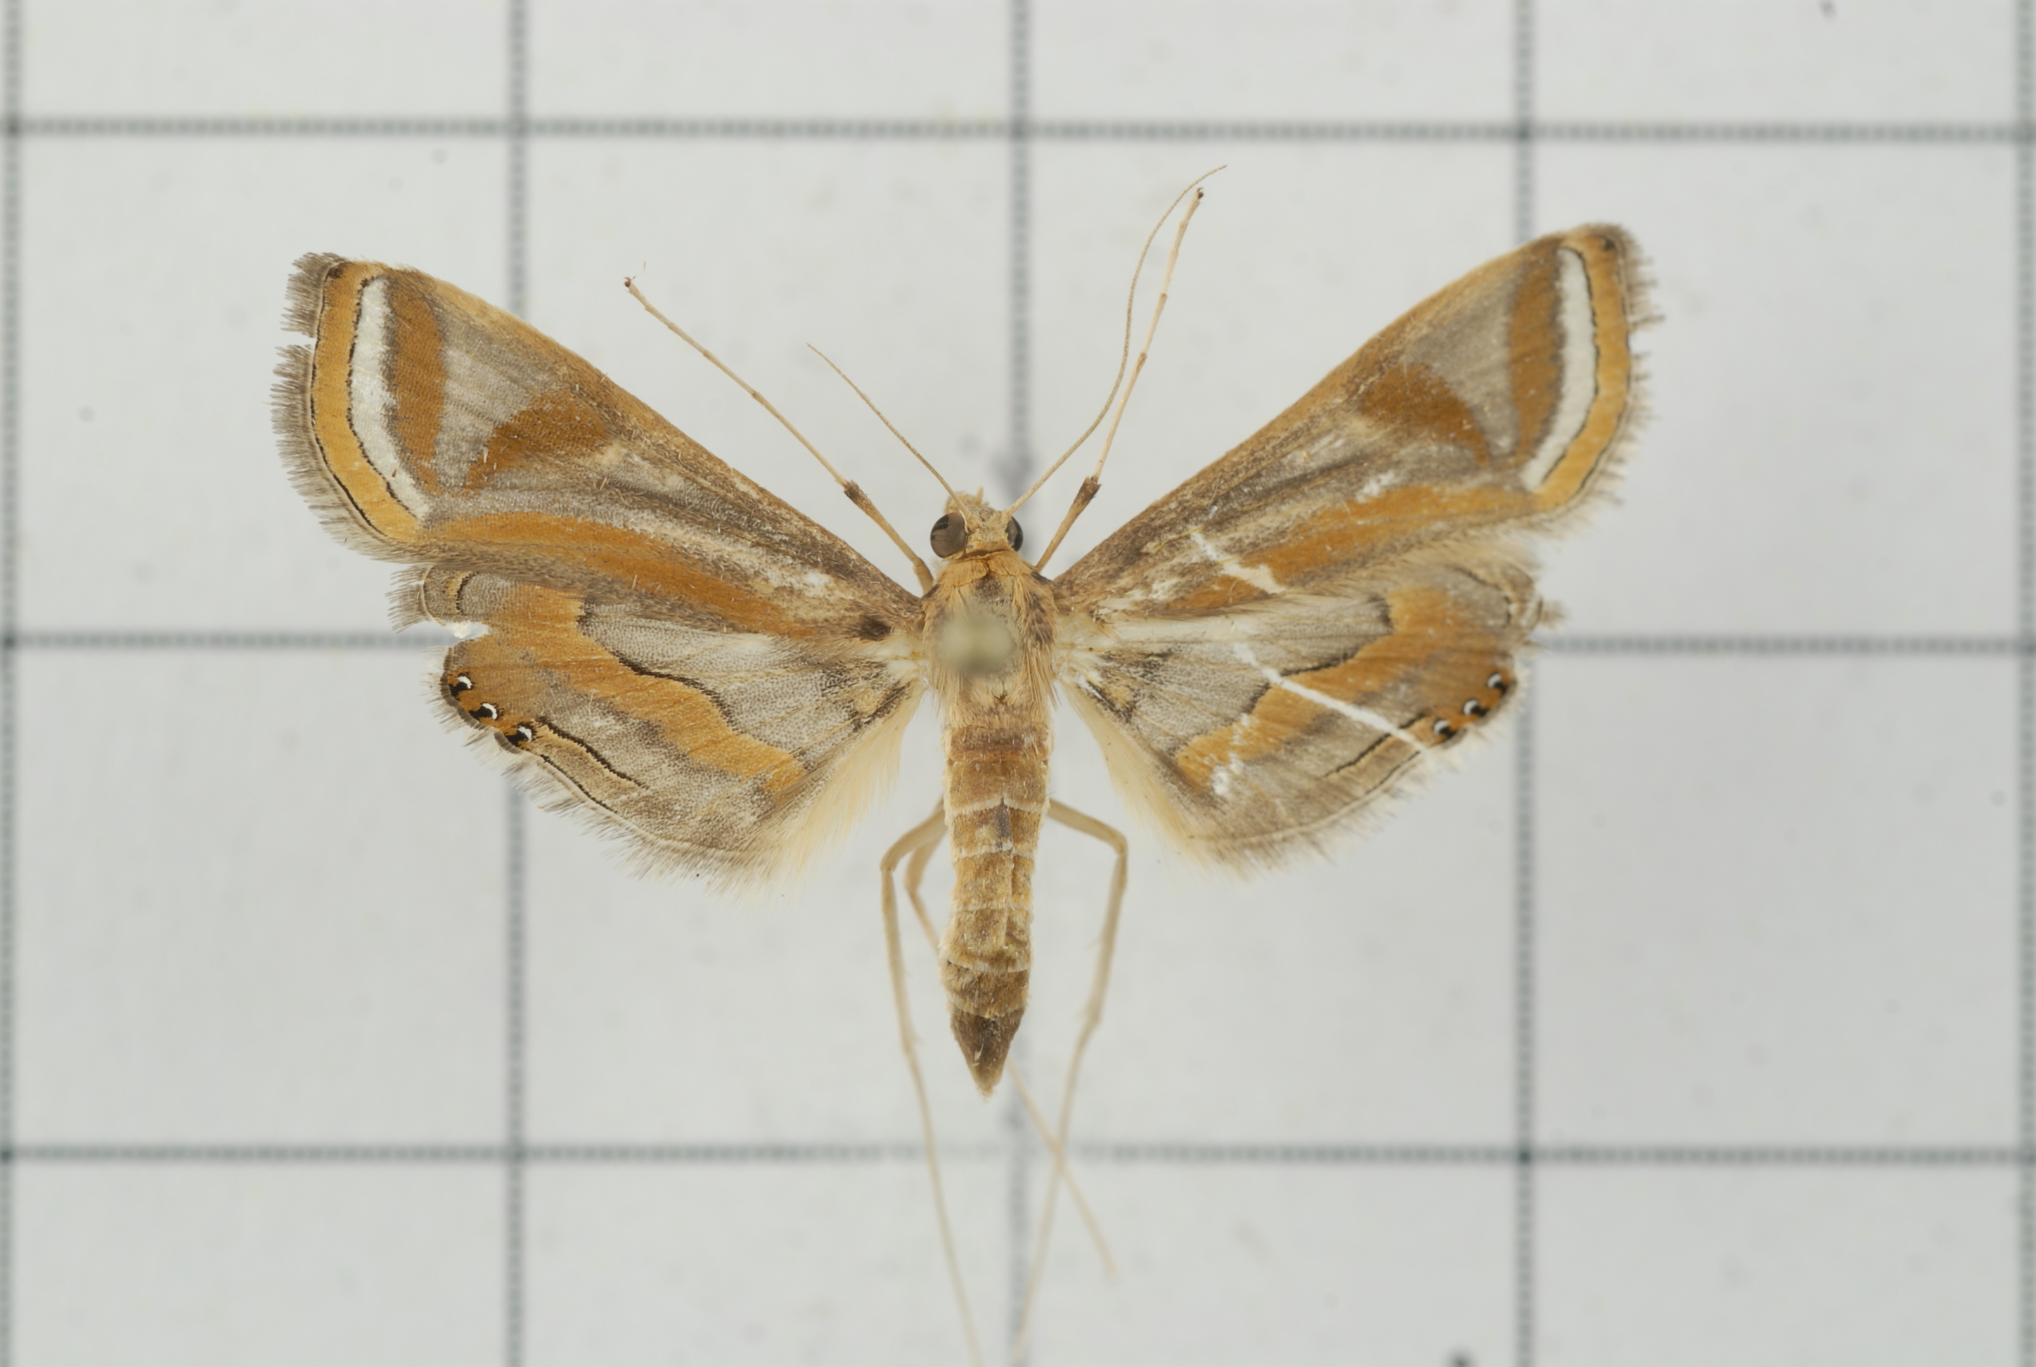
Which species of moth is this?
Eoophyla gibbosalis
